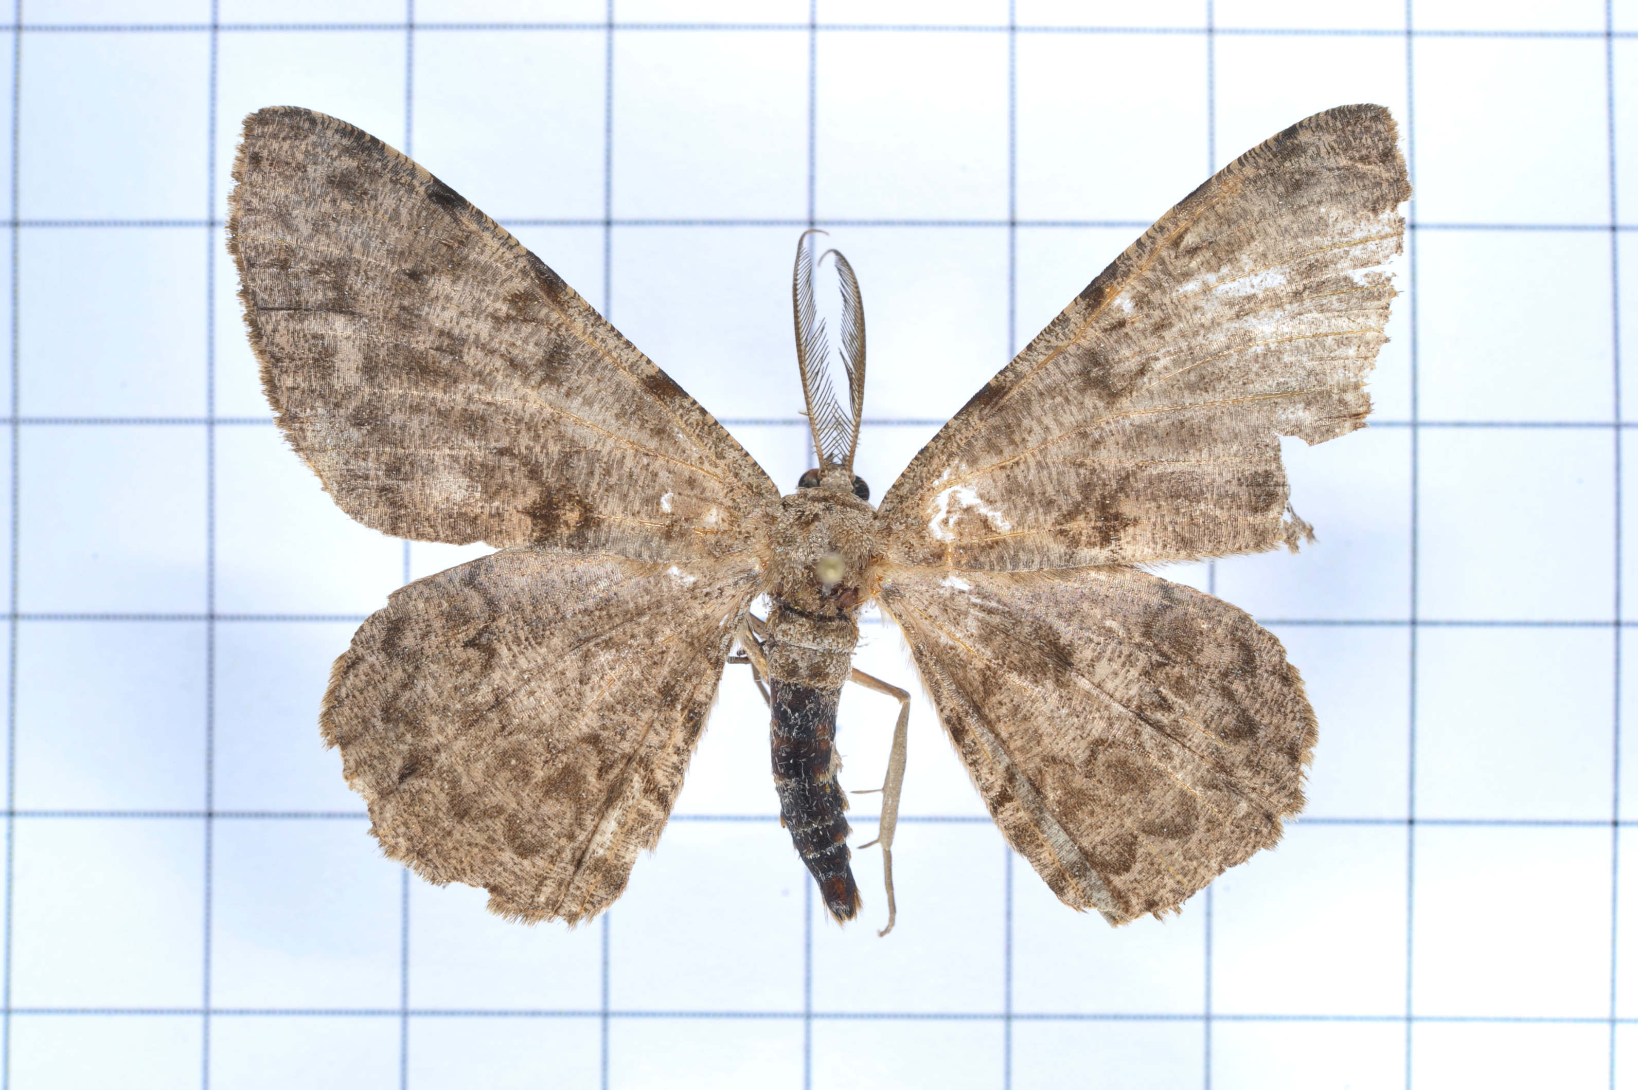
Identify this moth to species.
Hypomecis cineracea
